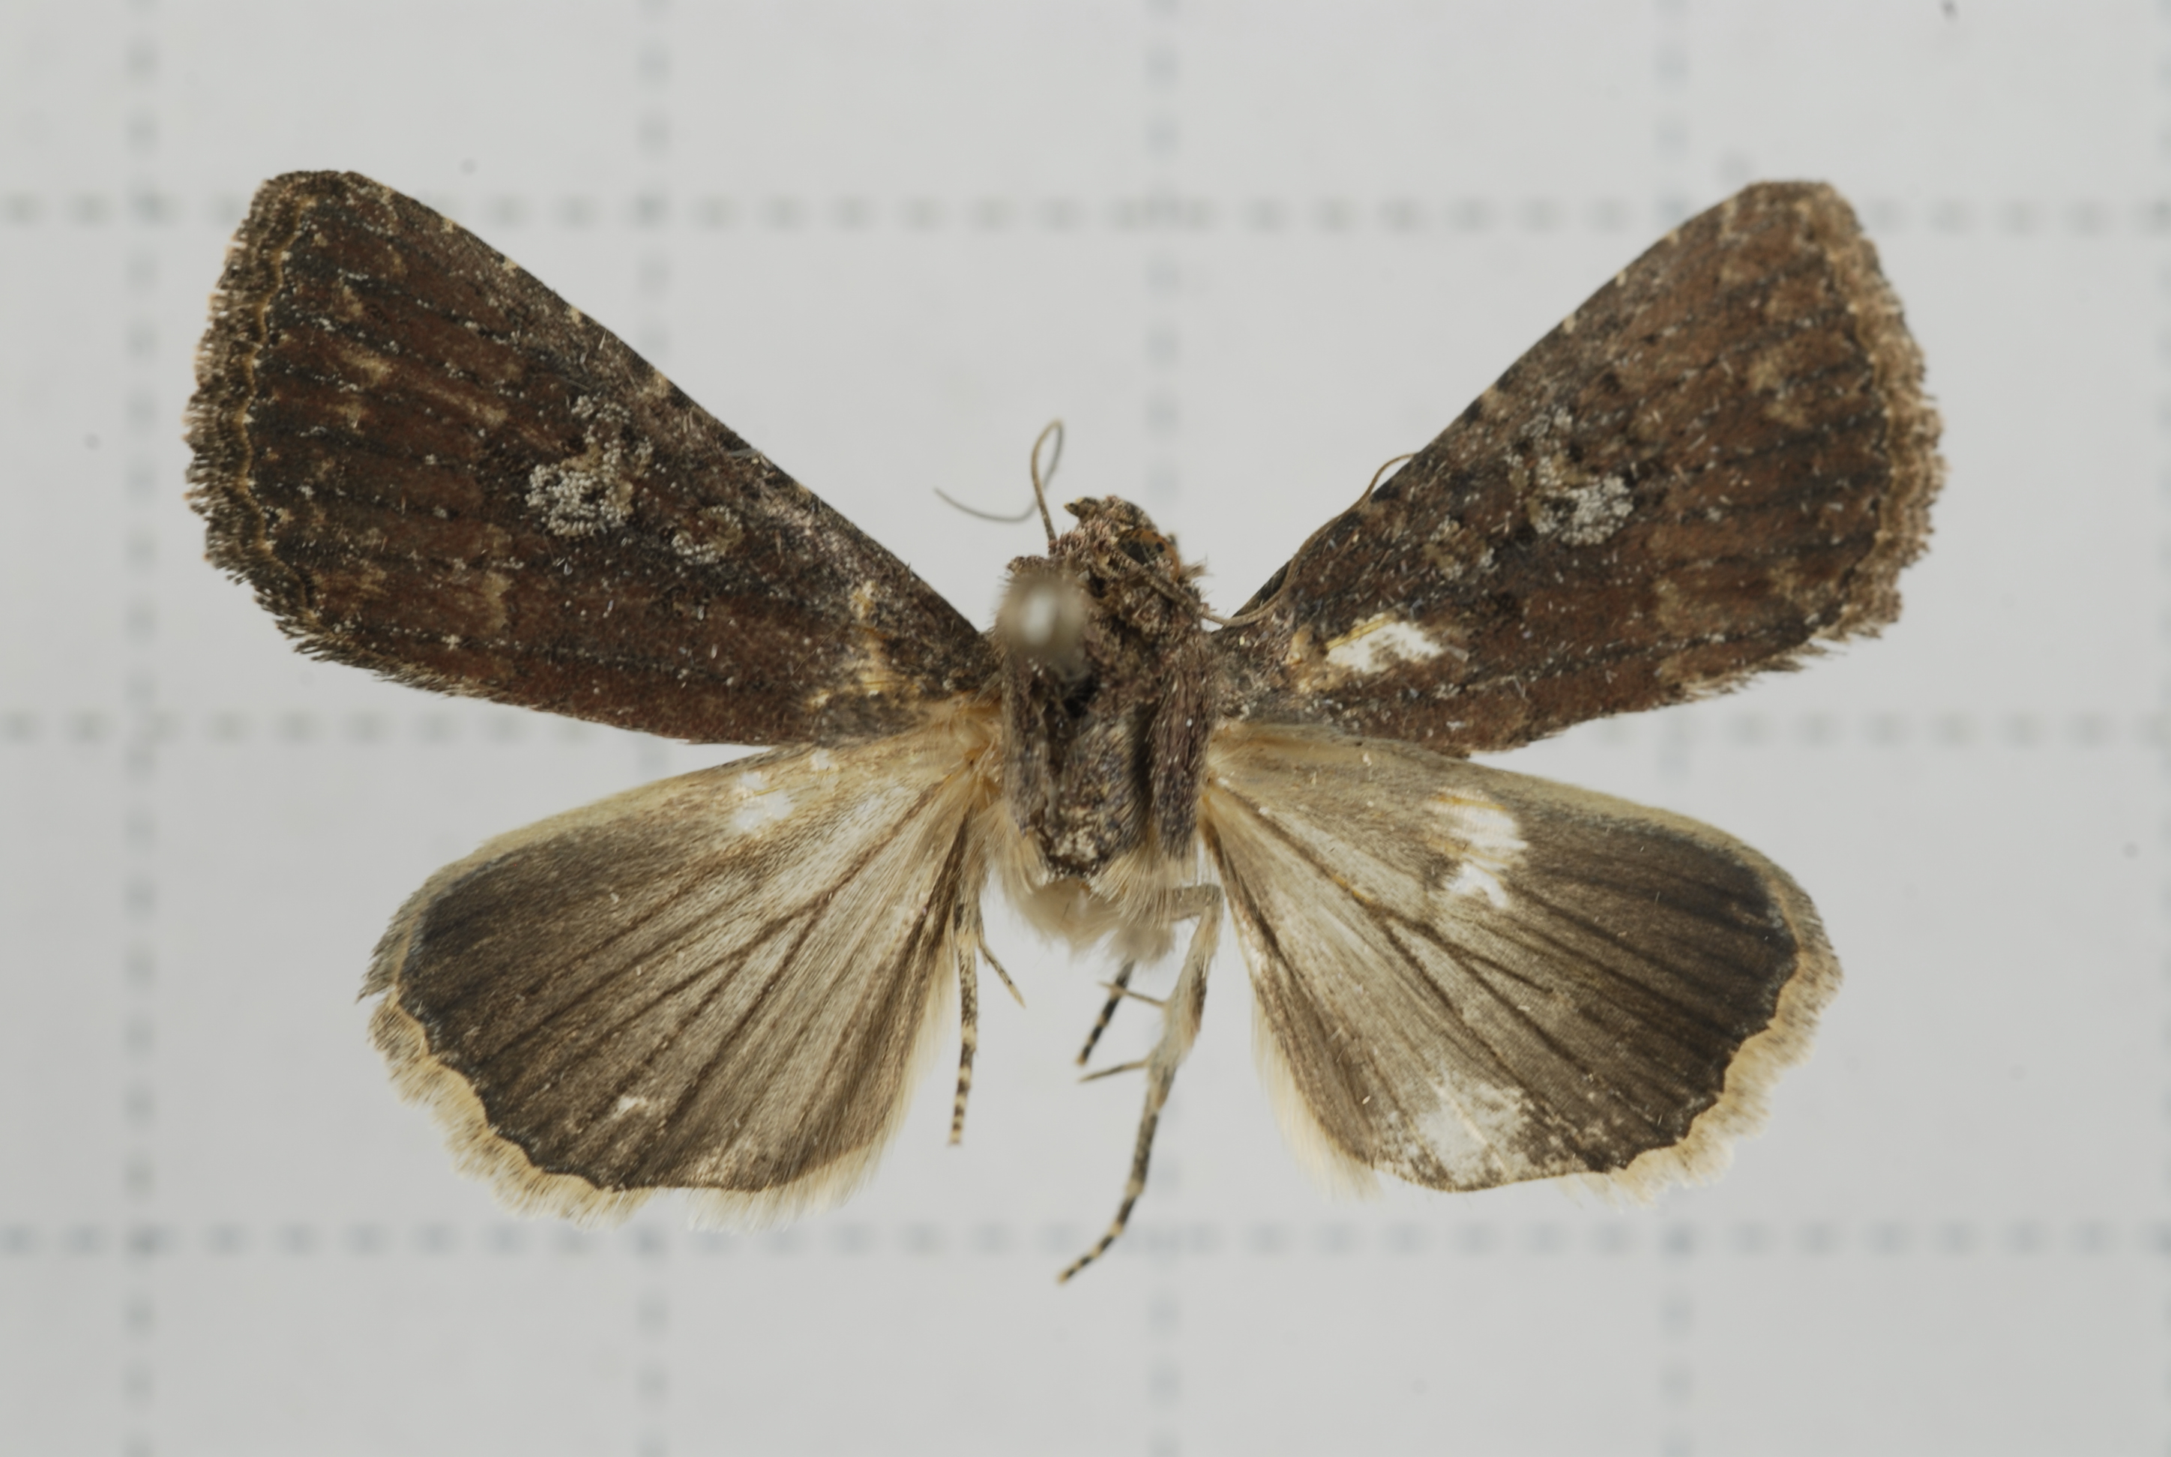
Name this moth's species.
Condica illecta
